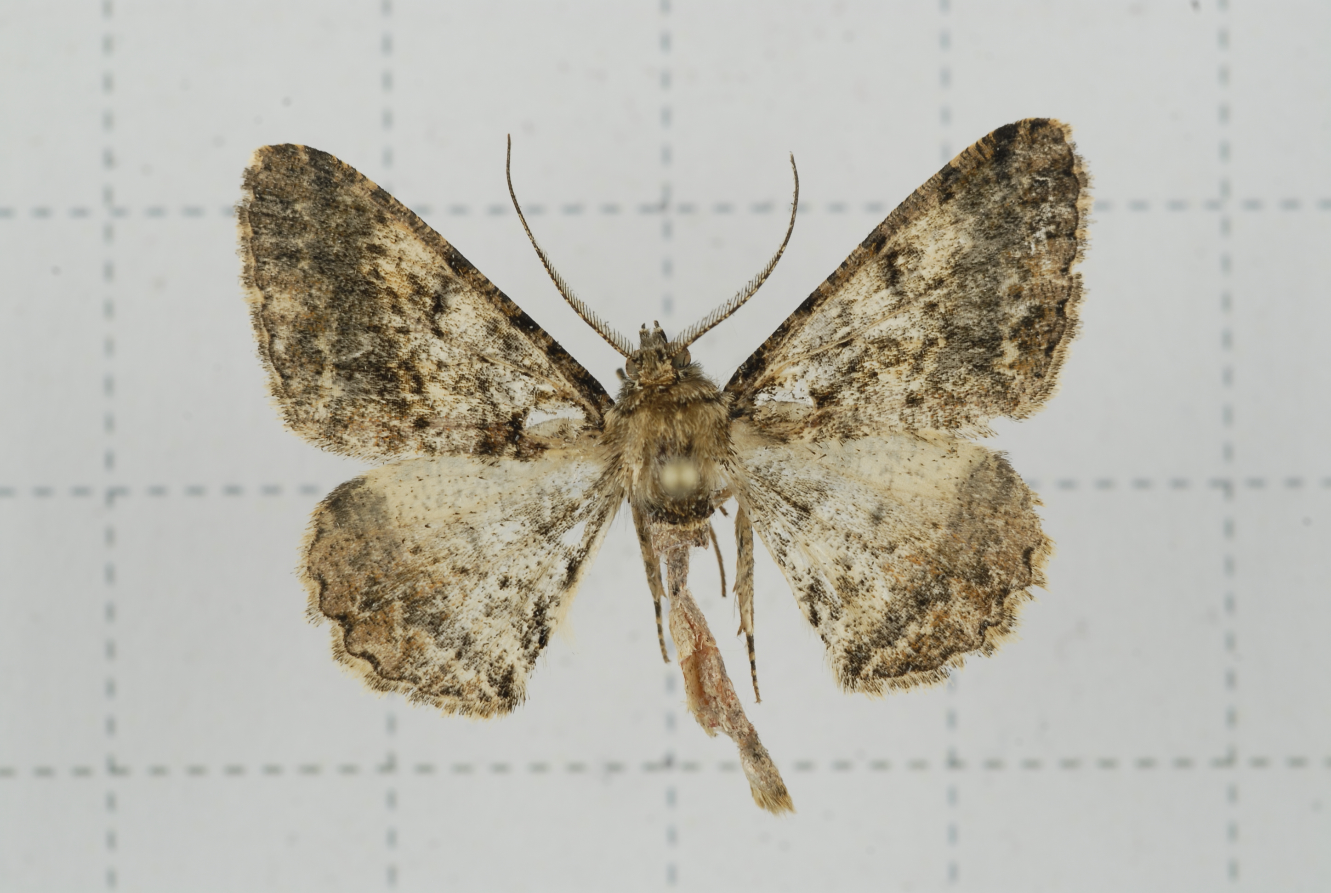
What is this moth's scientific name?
Alcis taiwanovariegata
